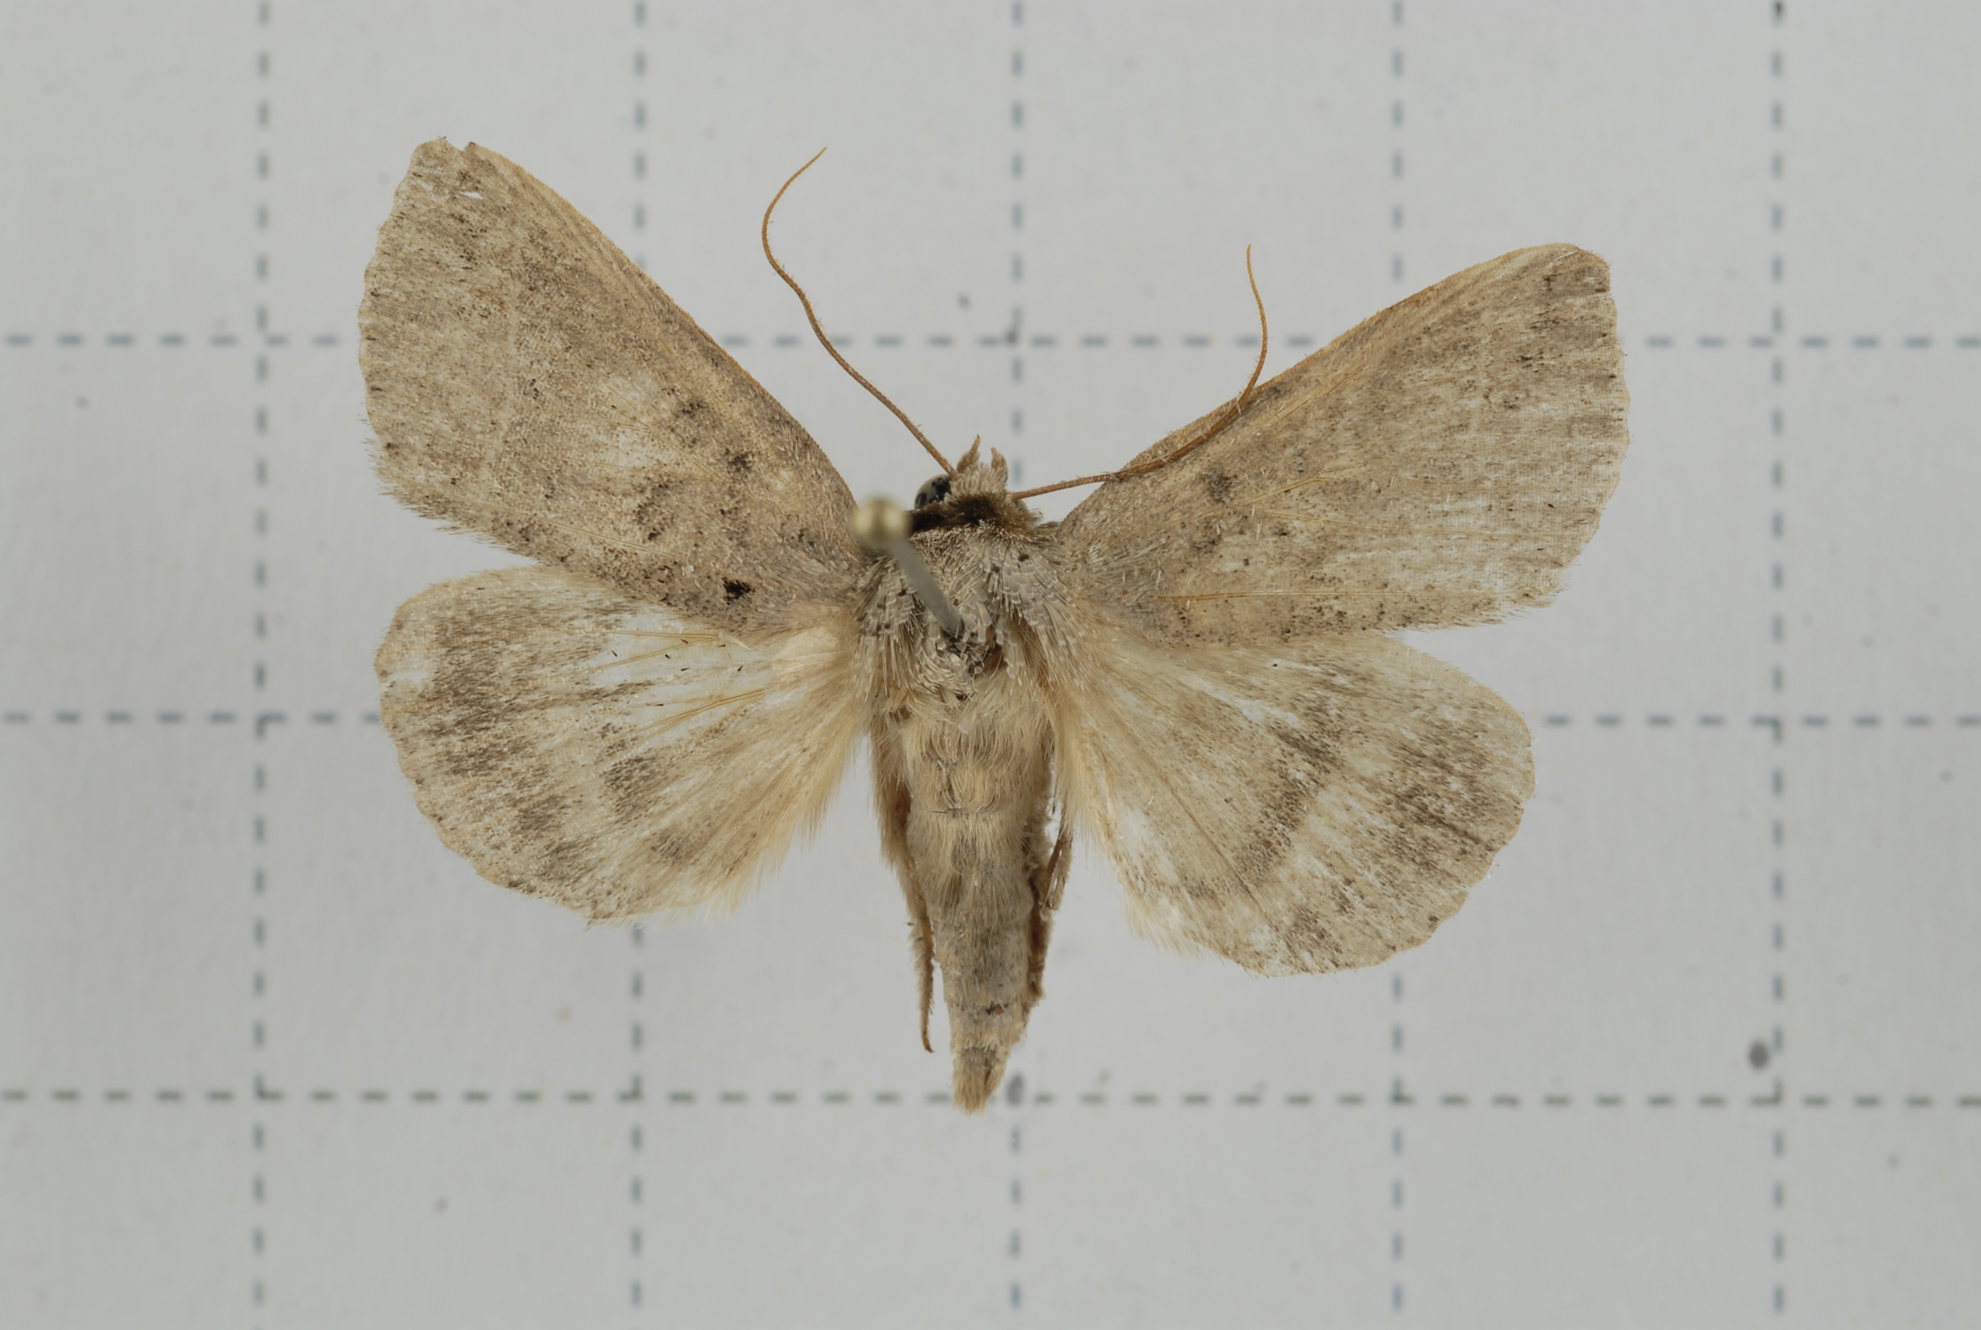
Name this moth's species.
Pantydia metaspila
